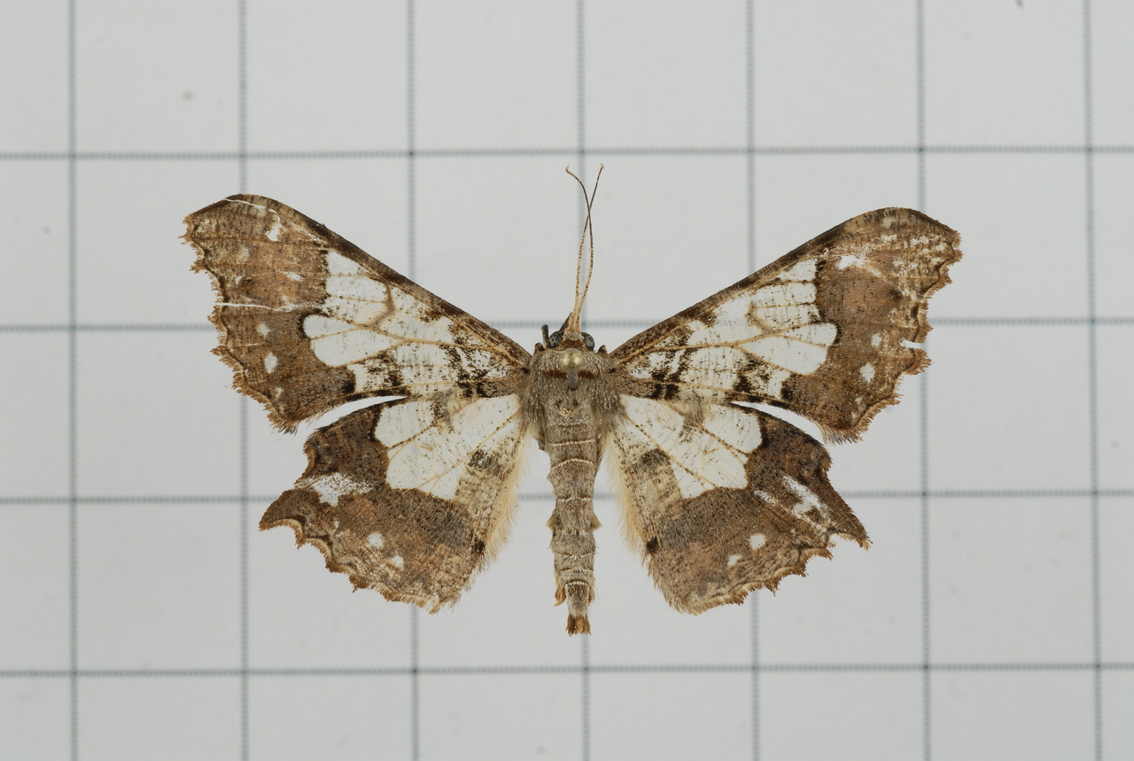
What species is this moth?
Krananda semihyalina
